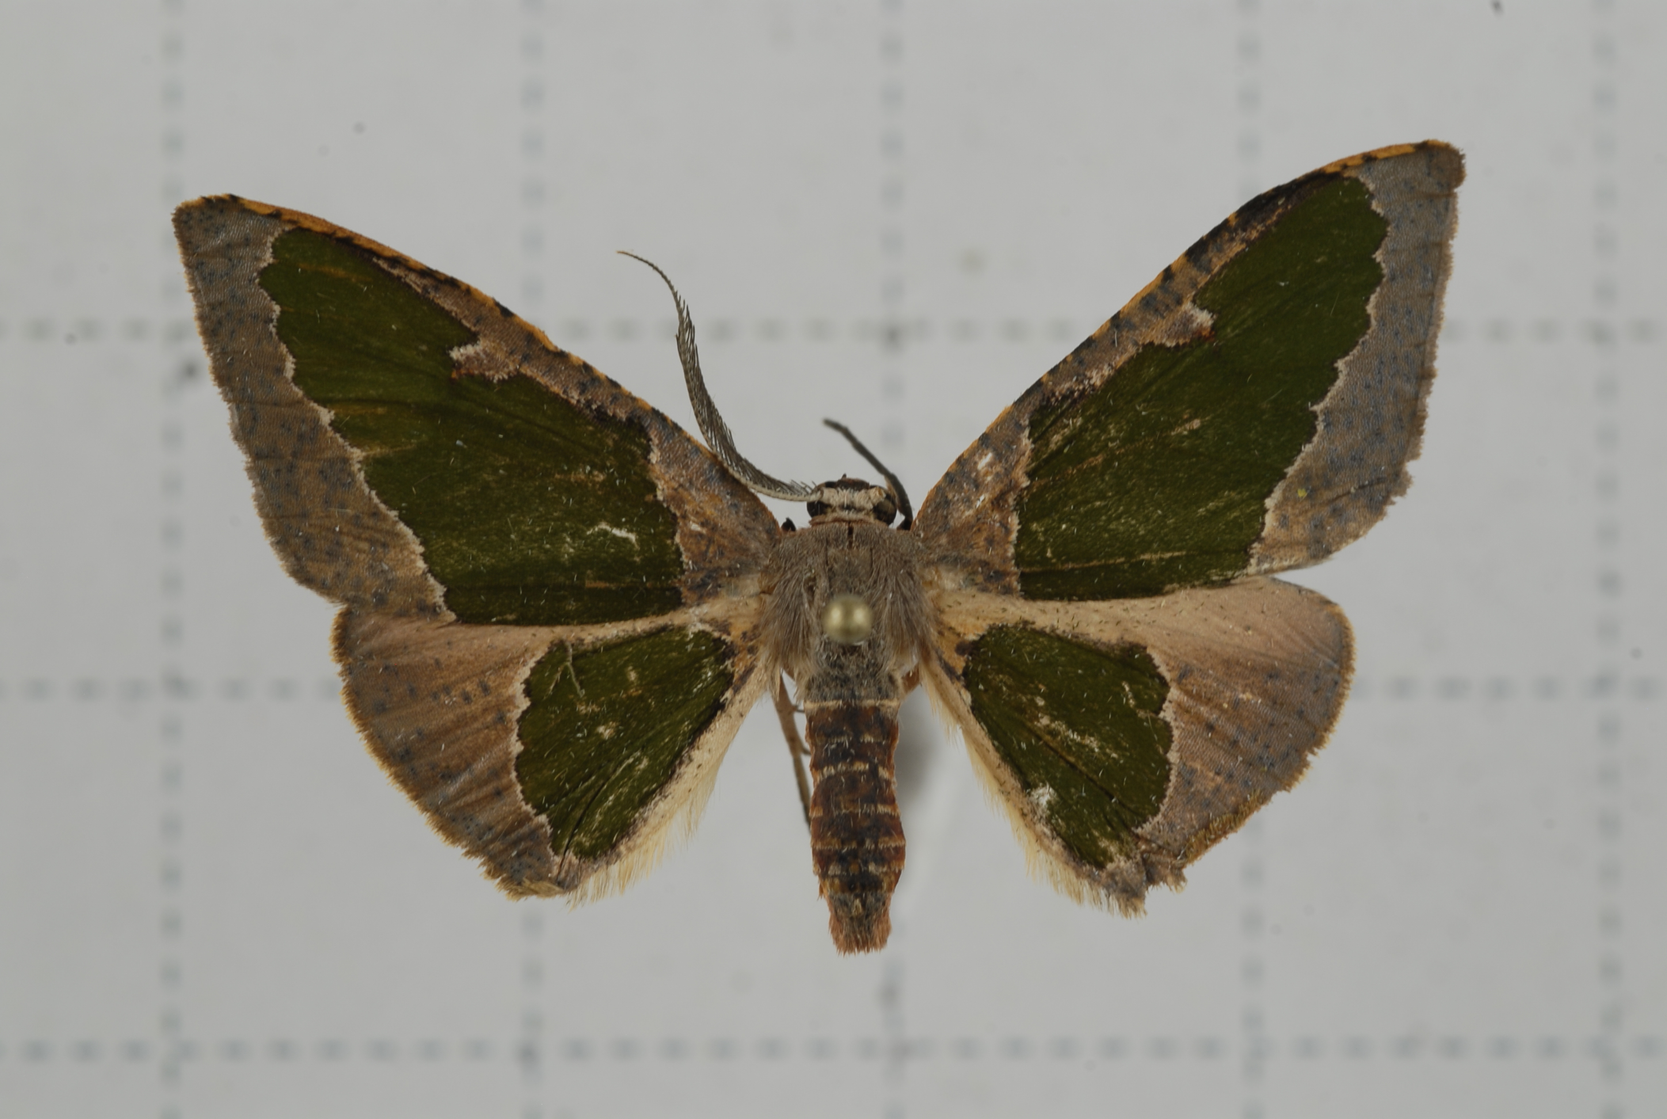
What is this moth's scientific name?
Celenna festivaria formosensis
